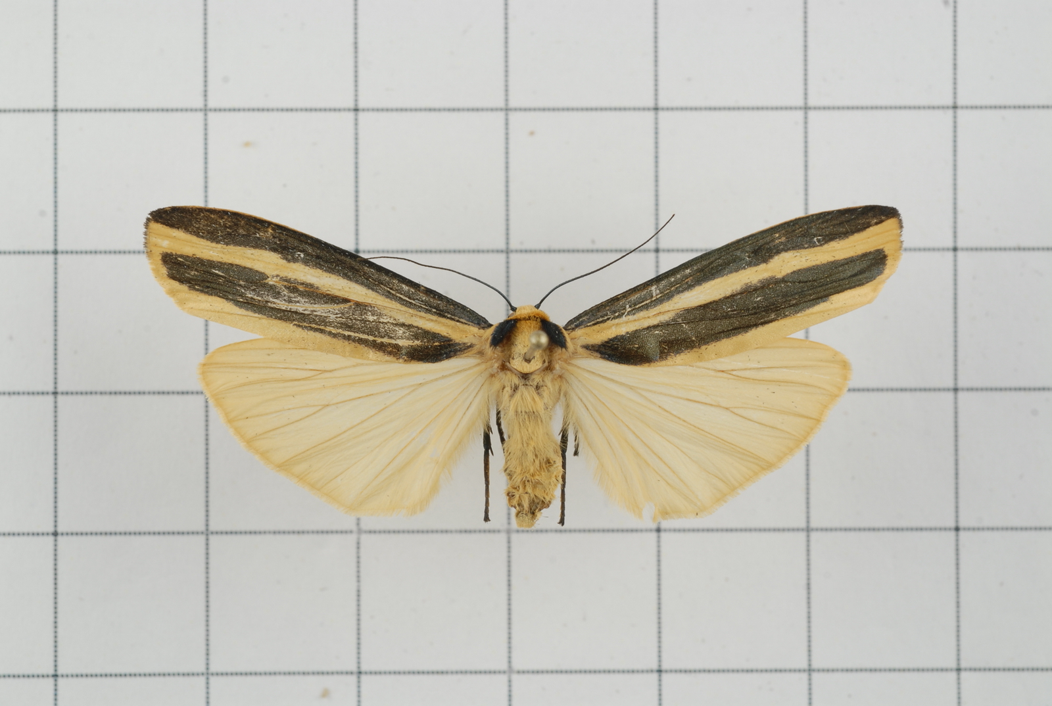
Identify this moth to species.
Chrysorabdia vilemani
